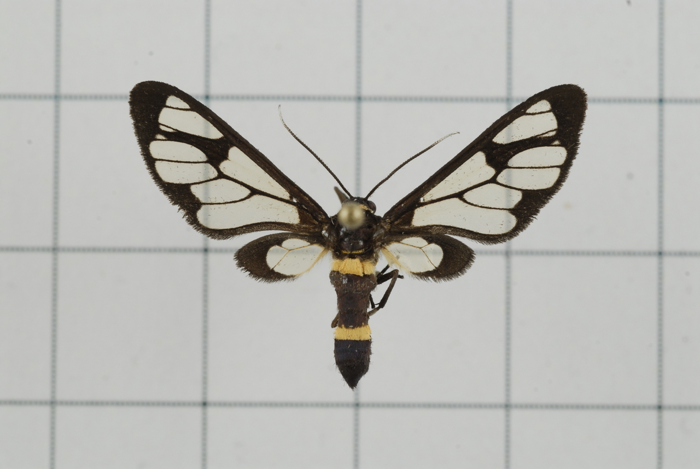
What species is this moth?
Syntomoides imaon
